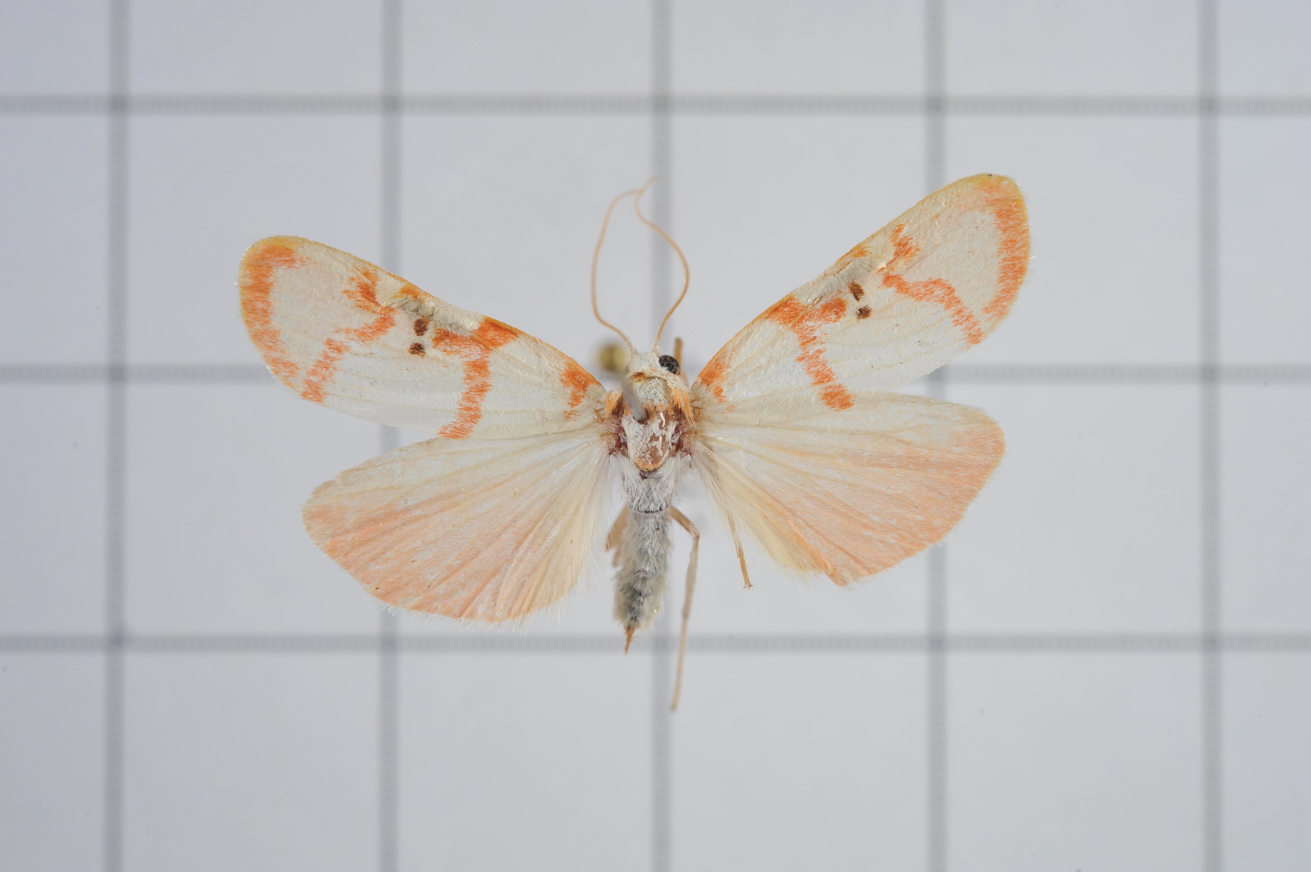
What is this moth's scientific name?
Cyana hamata hamata
